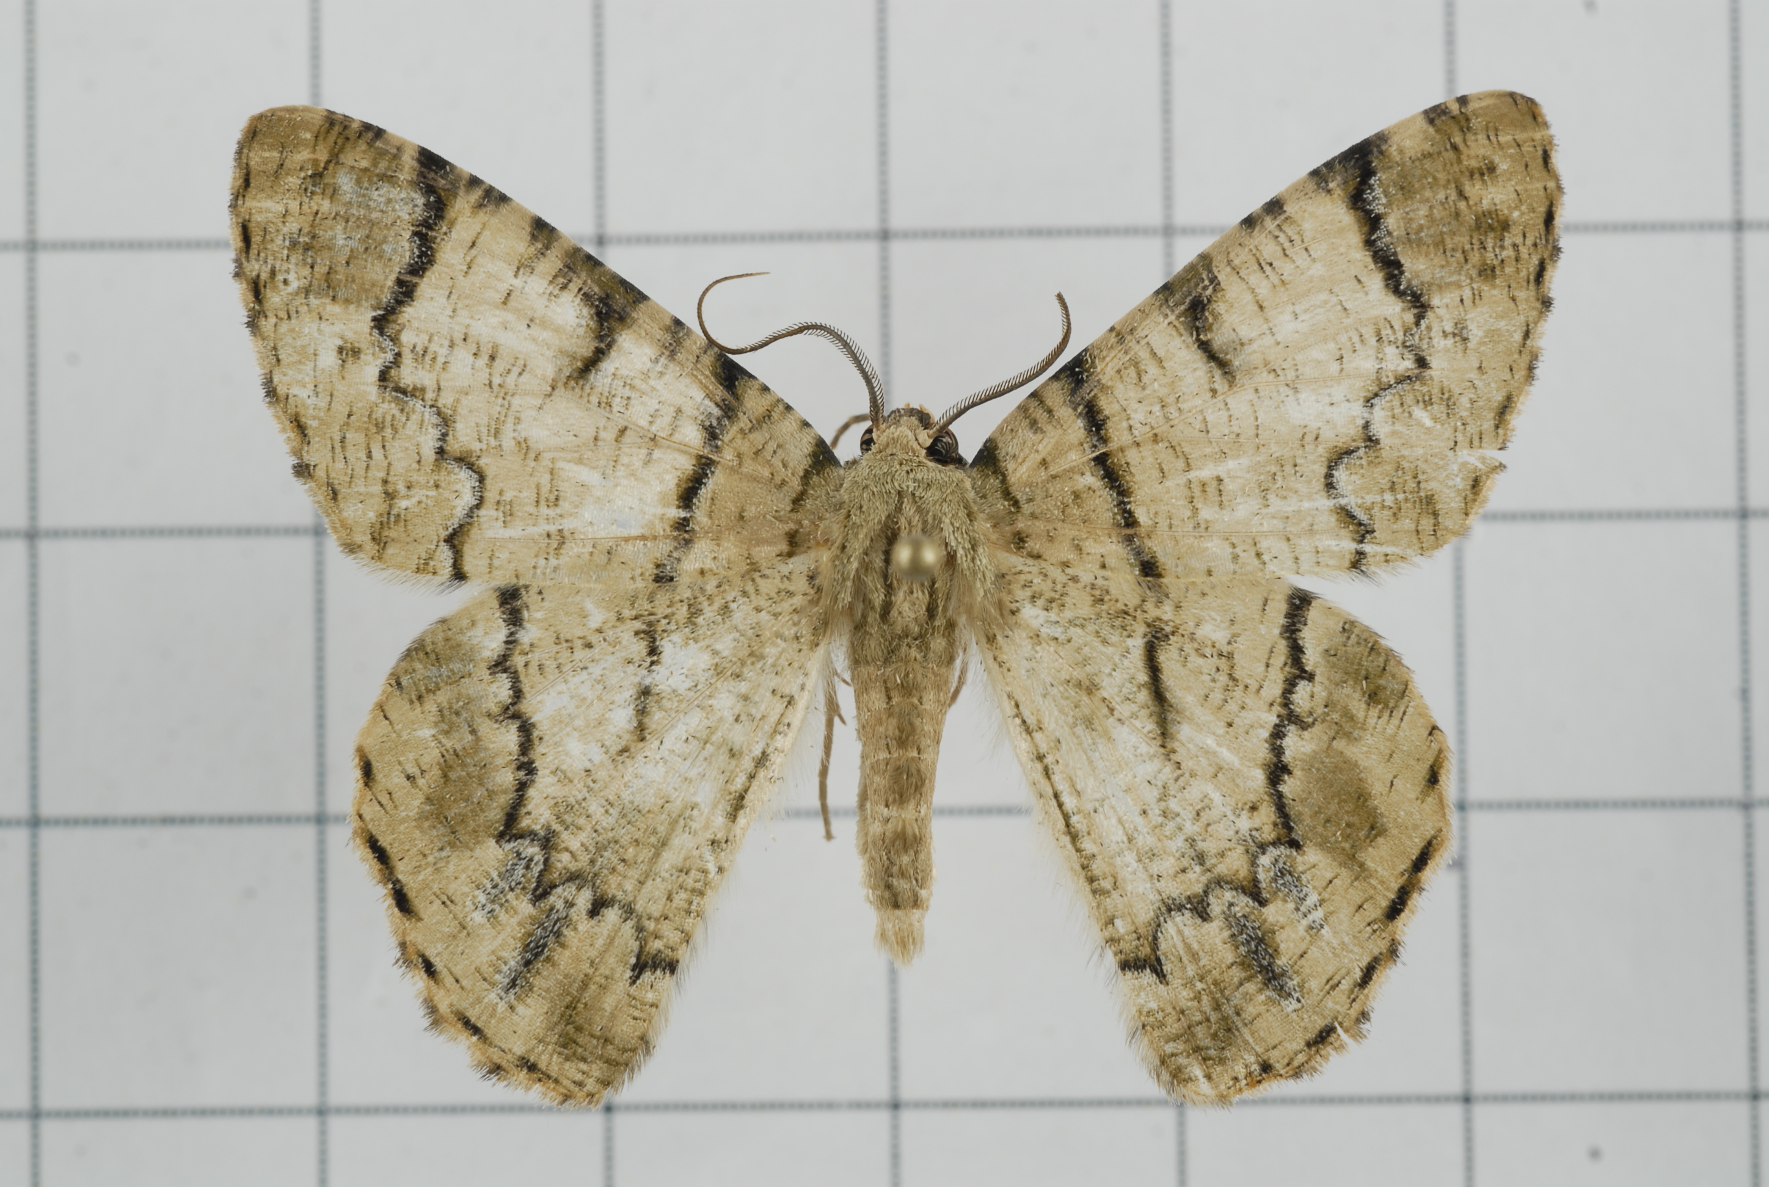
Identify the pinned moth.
Lophophelma iterans onerosus
